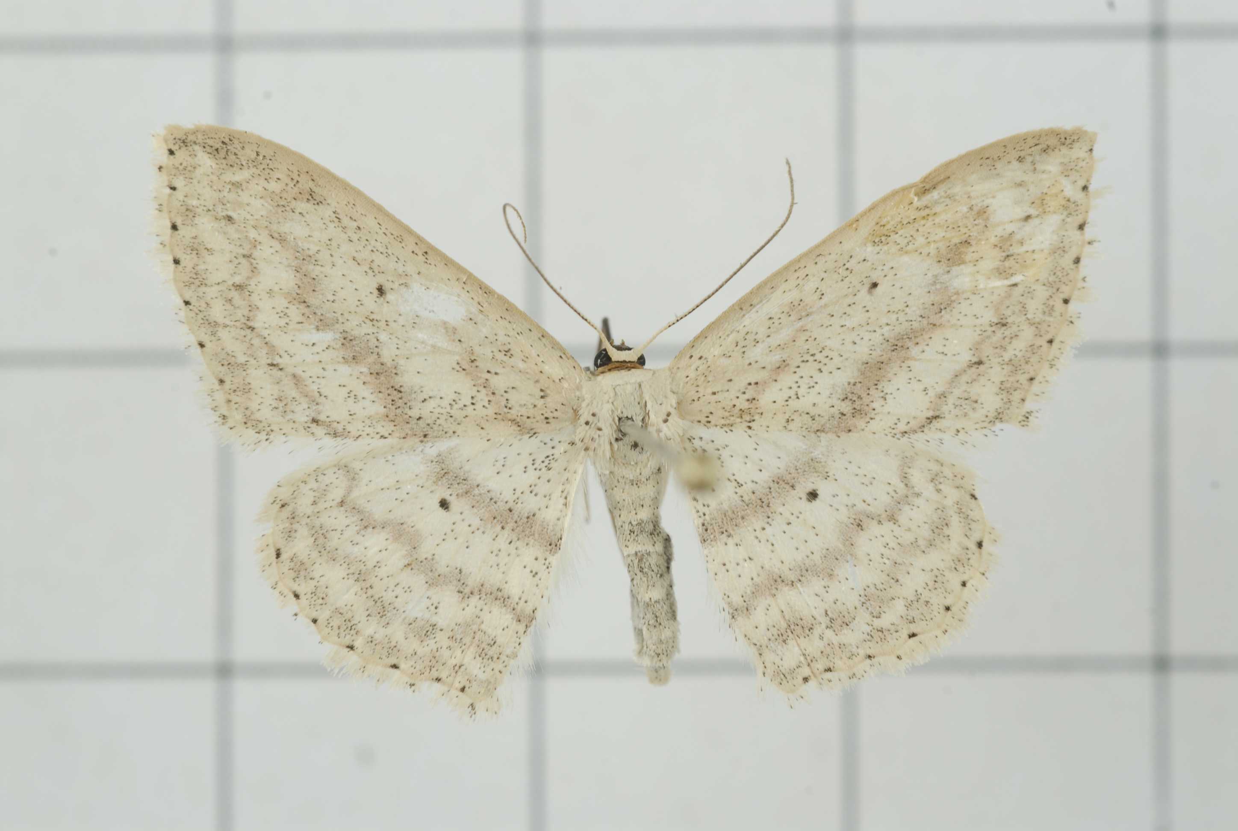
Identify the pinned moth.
Scopula kagiata
